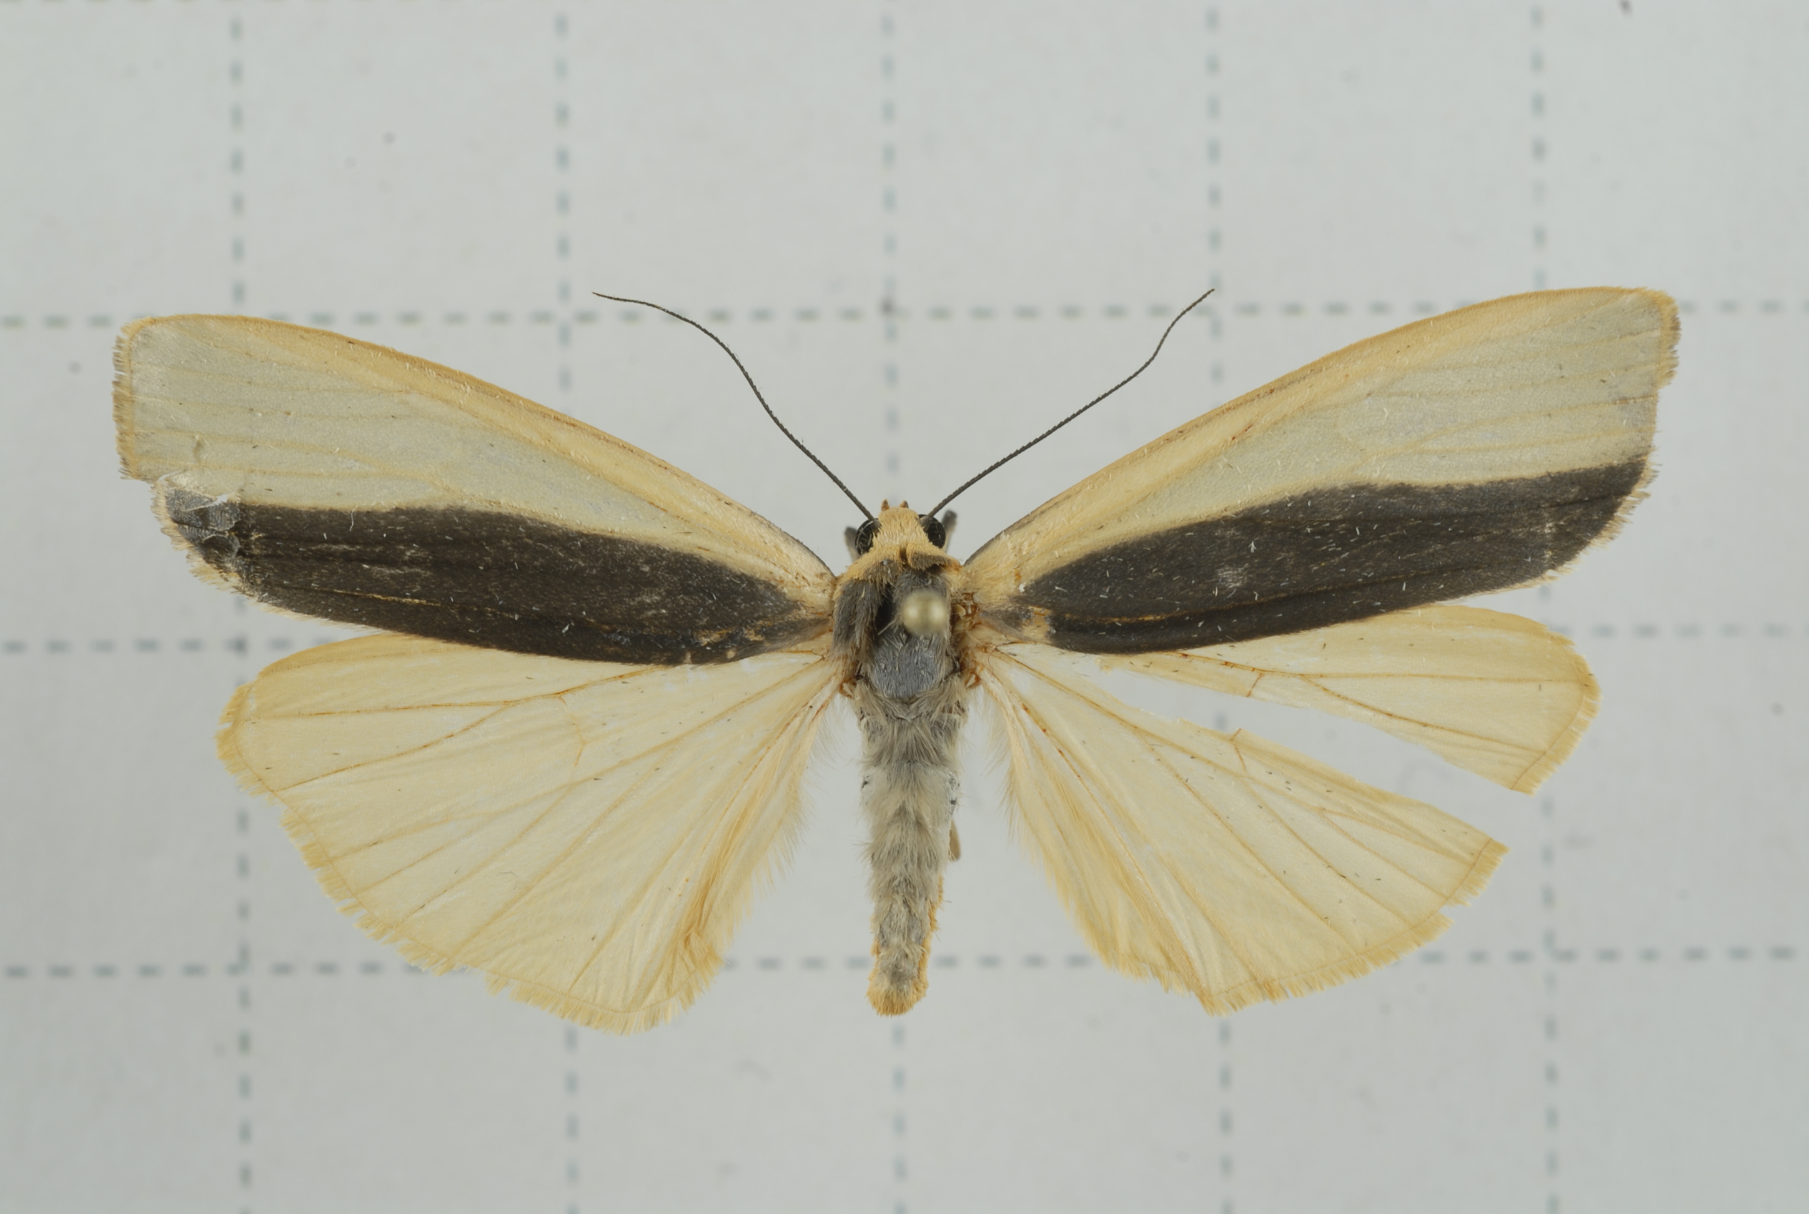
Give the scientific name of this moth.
Hesudra divisa
